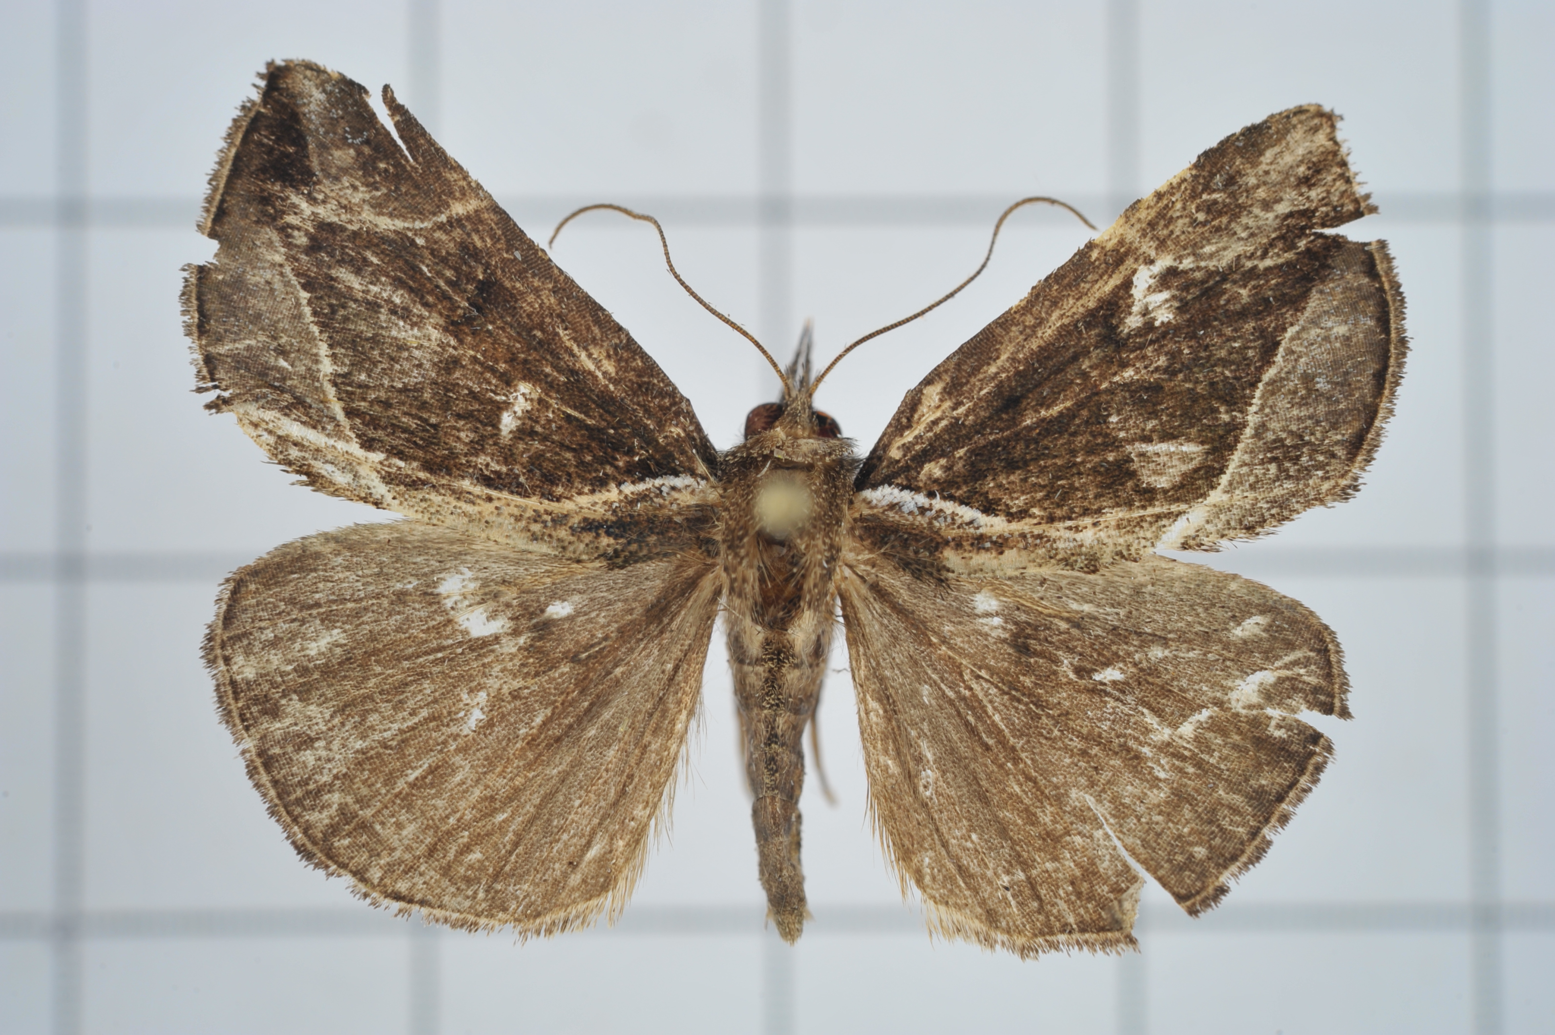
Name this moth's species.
Hypena perspicua
